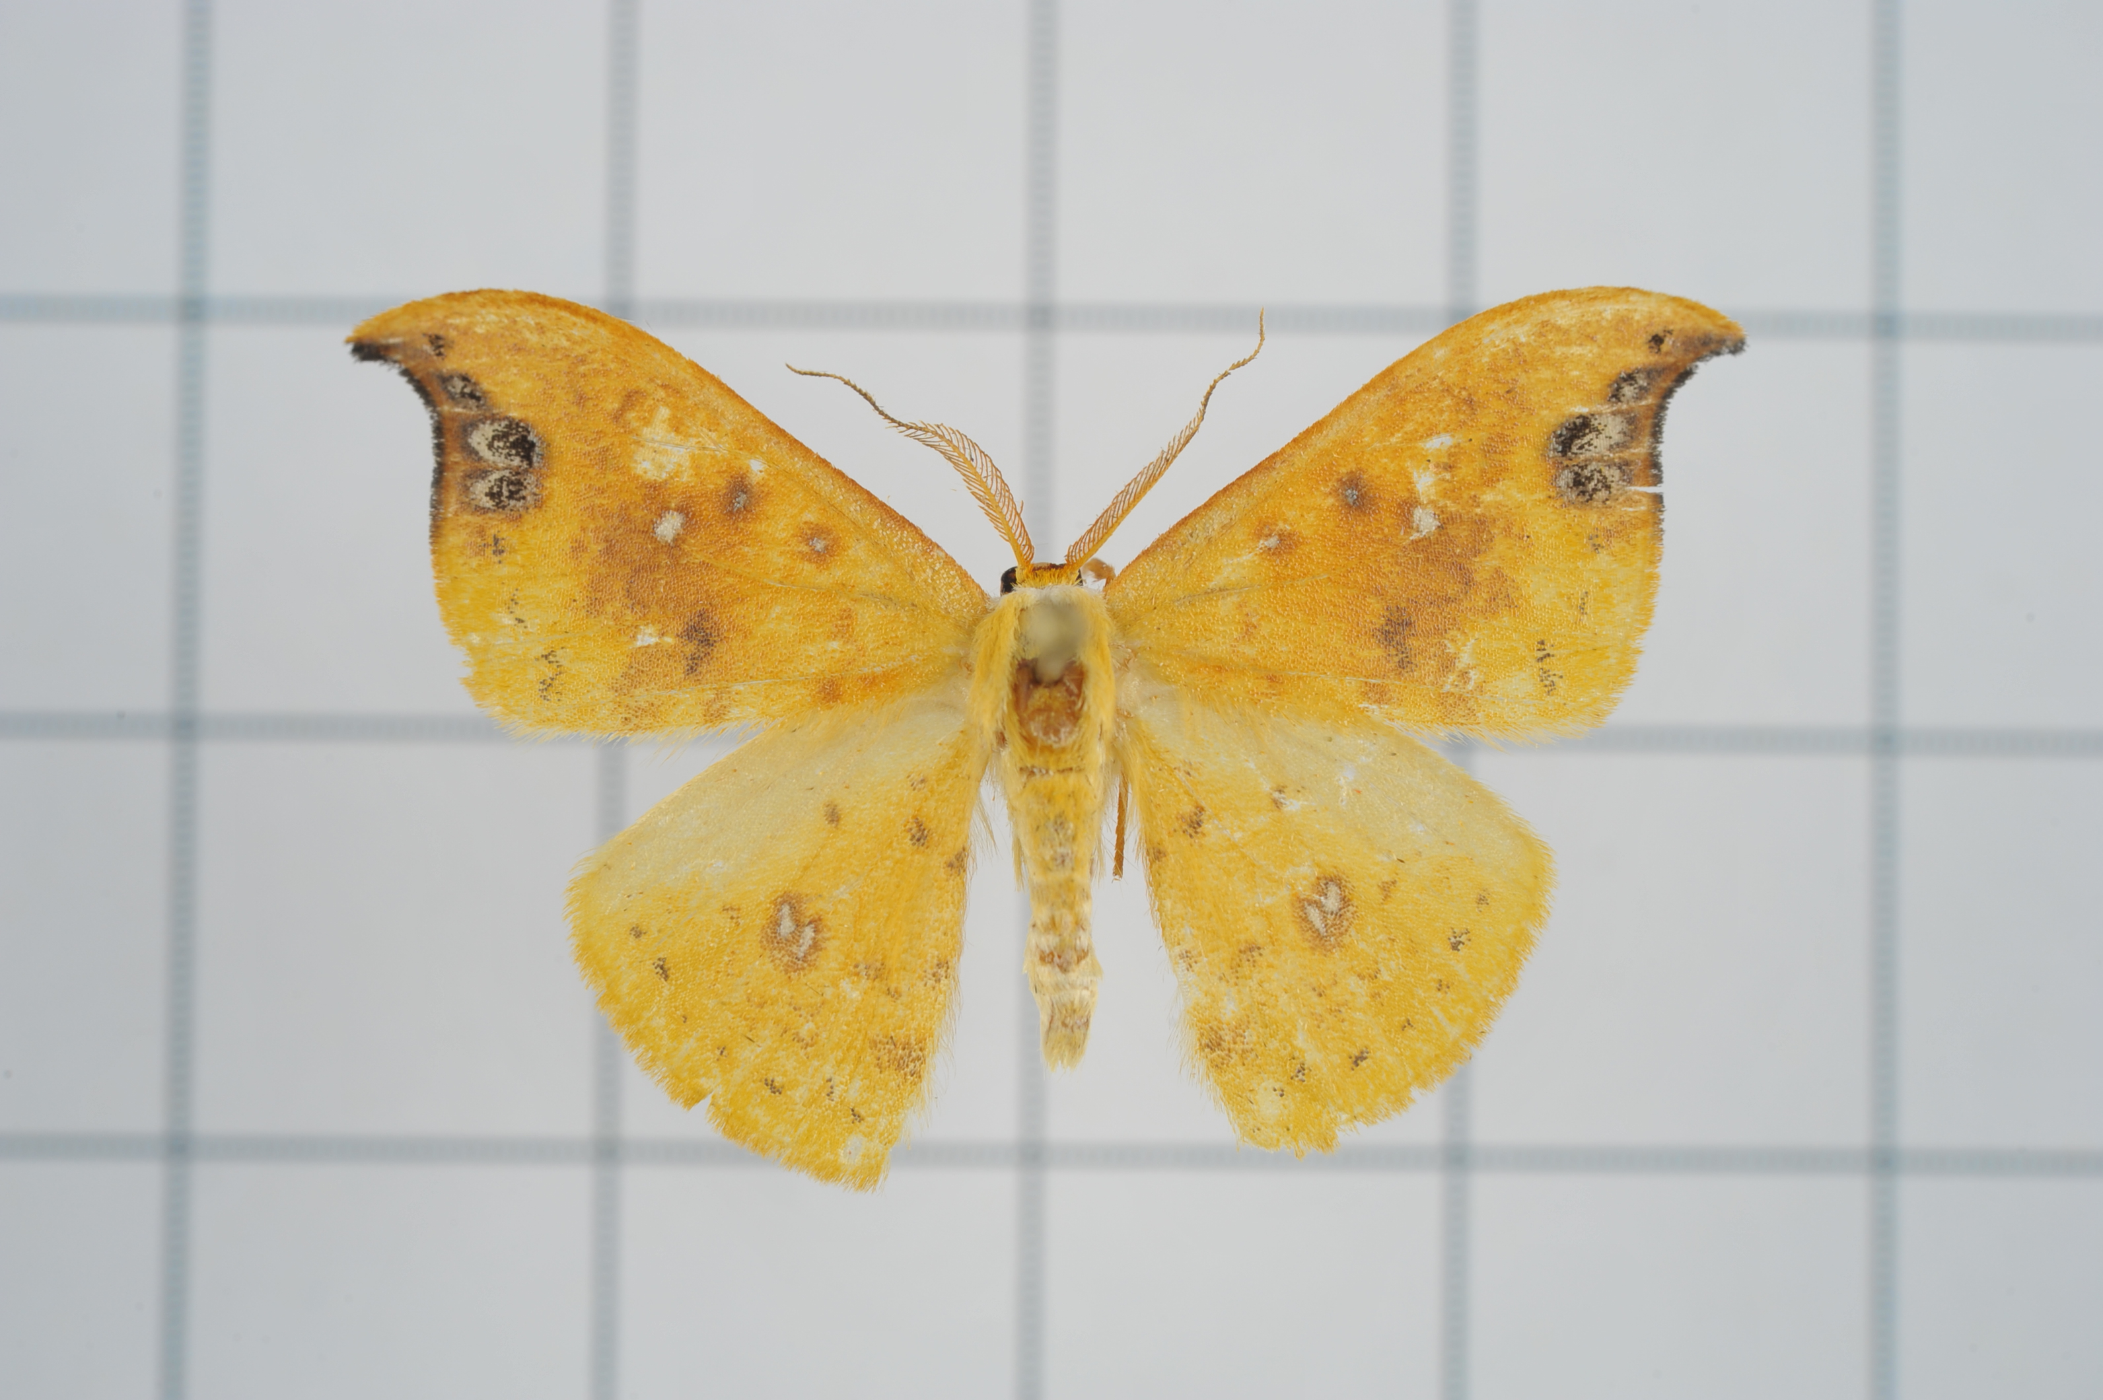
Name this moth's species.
Tridrepana unispina
